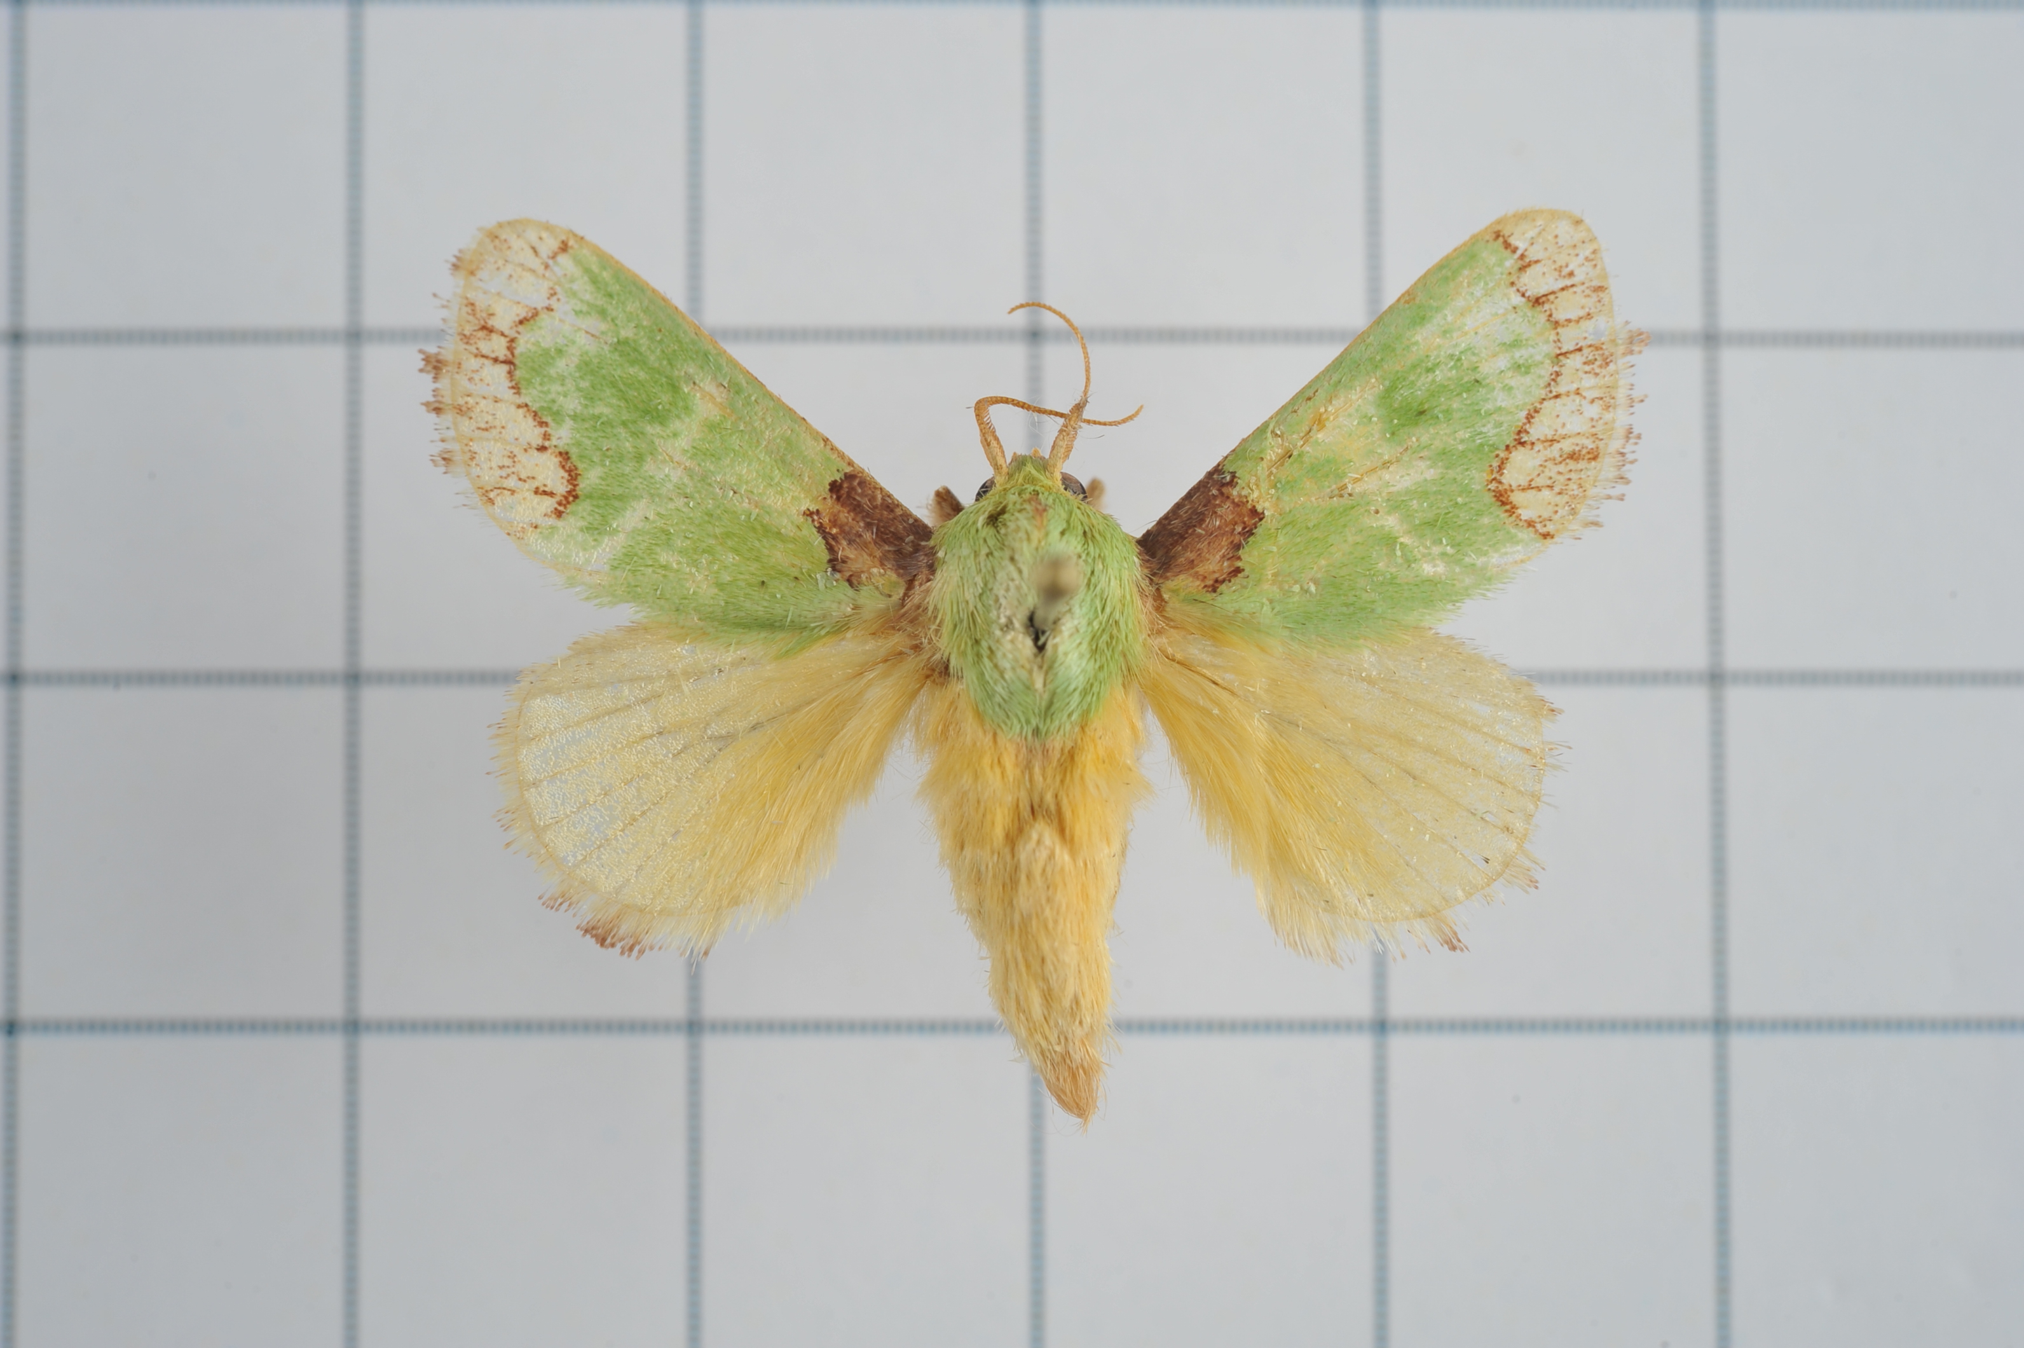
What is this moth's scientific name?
Parasa consocia
